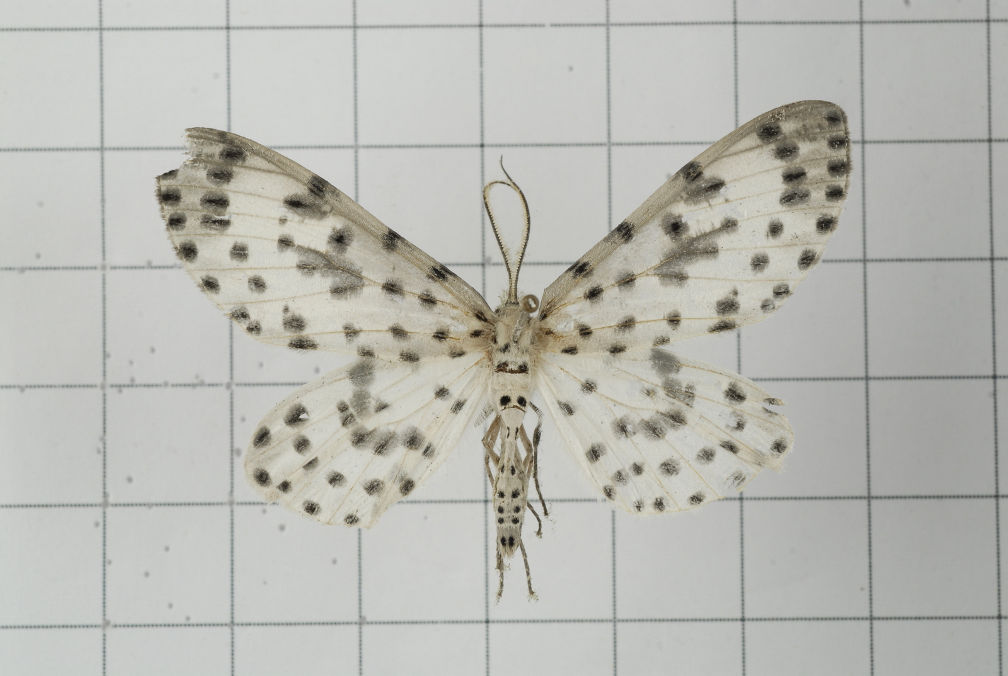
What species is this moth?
Antipercnia cordiforma
